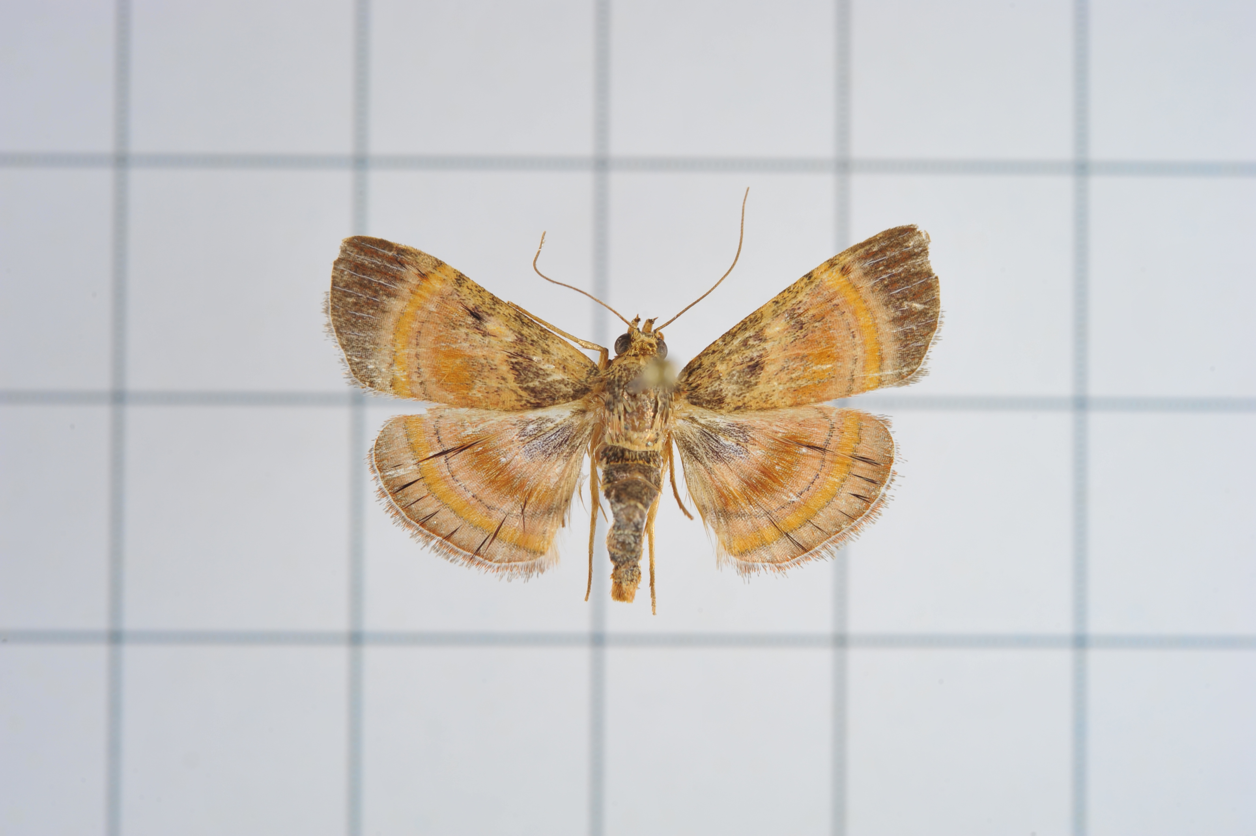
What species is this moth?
Lista haraldusalis
